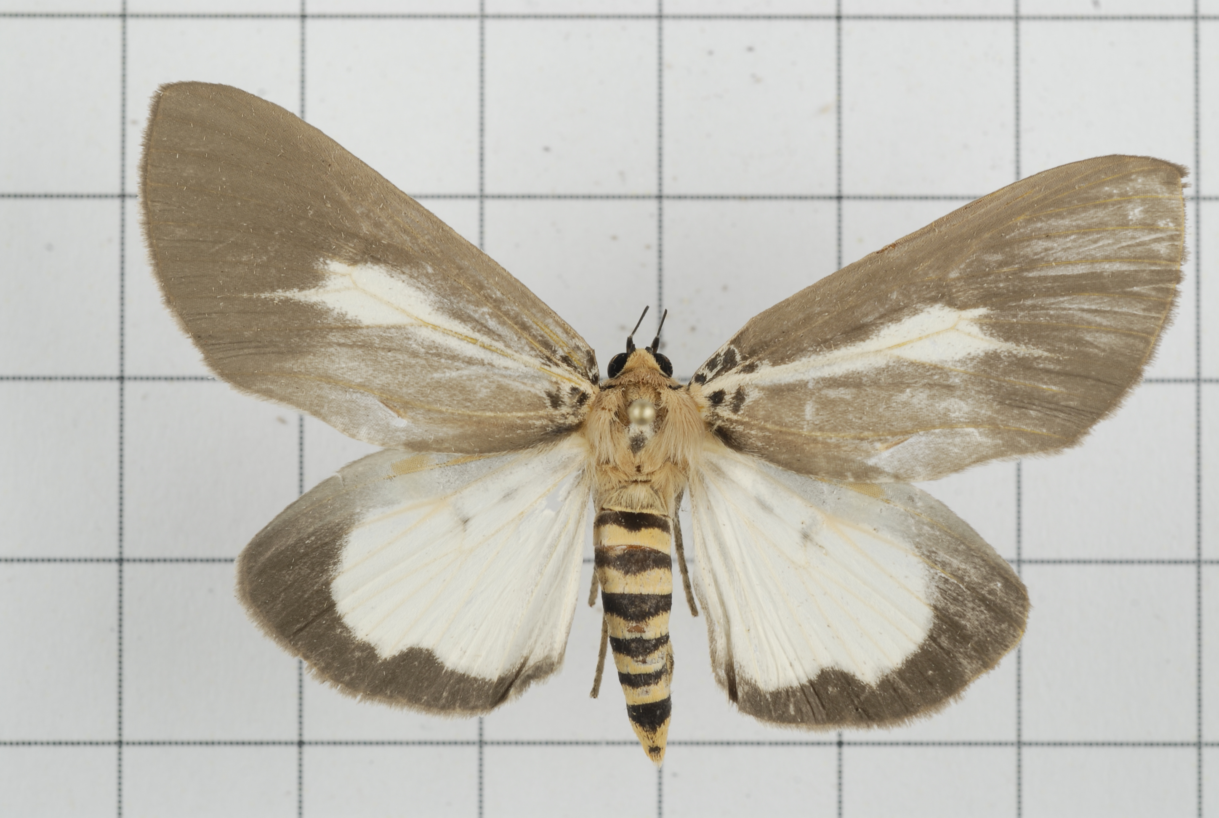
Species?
Asota heliconia zebrina
